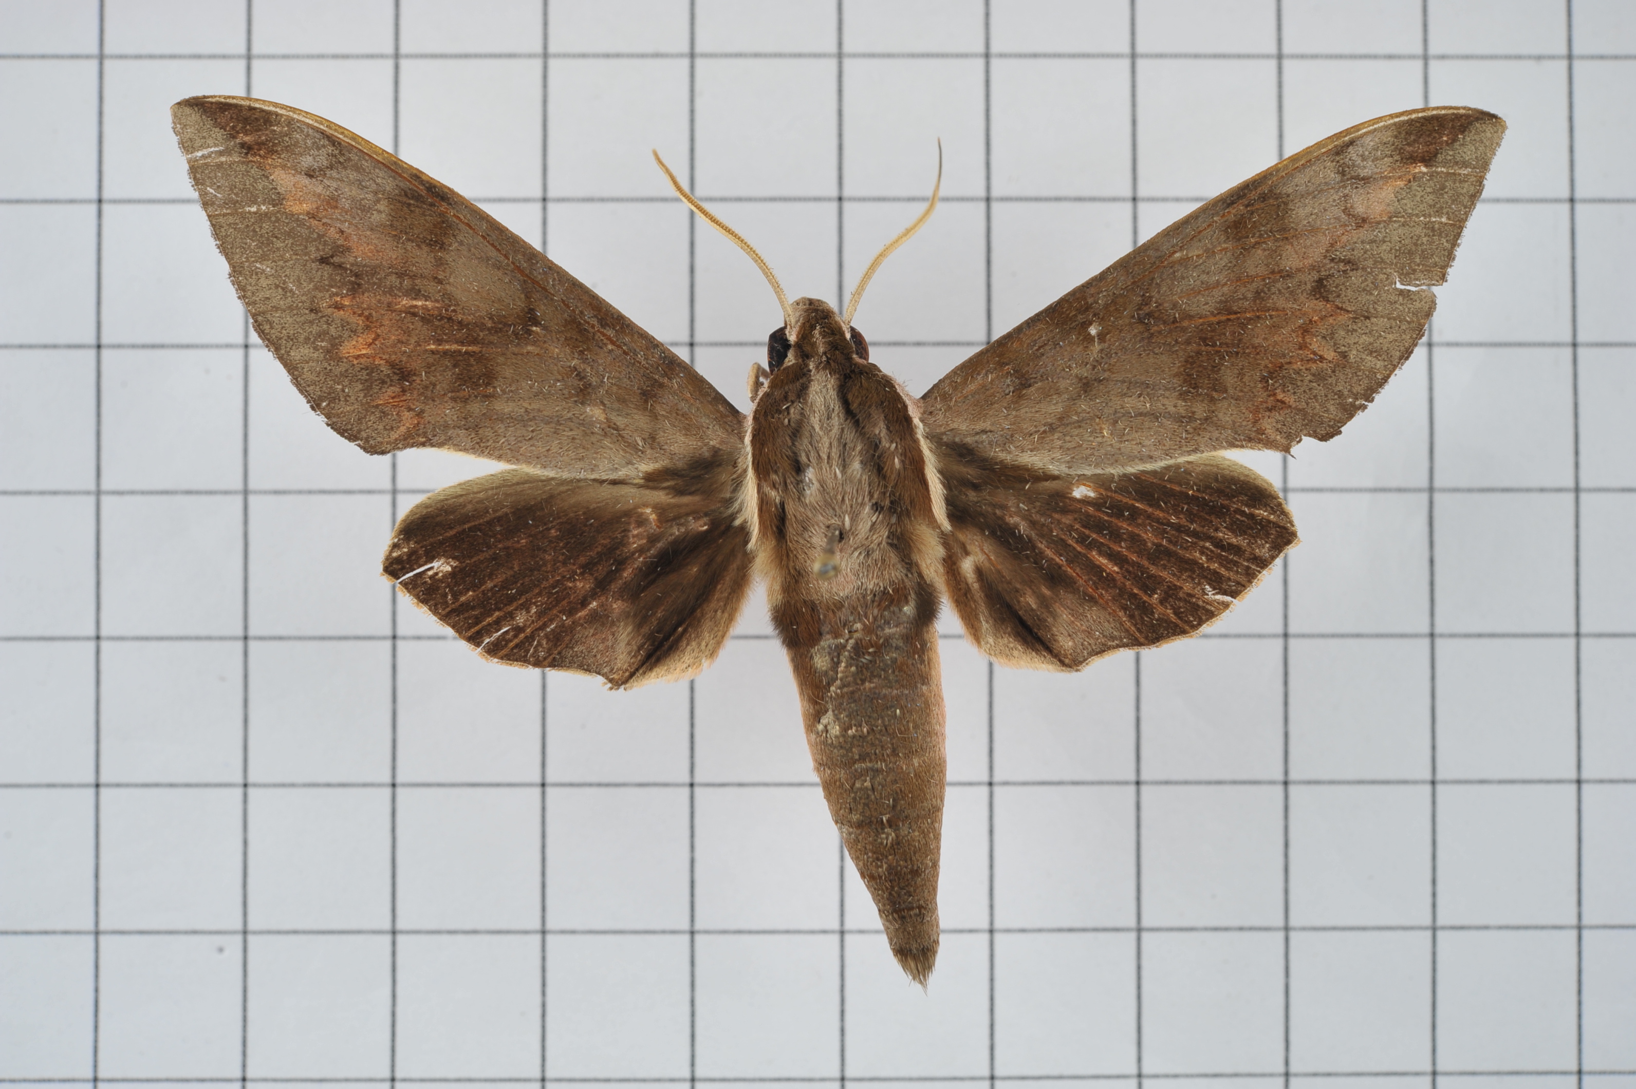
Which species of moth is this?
Acosmerycoides harterti
